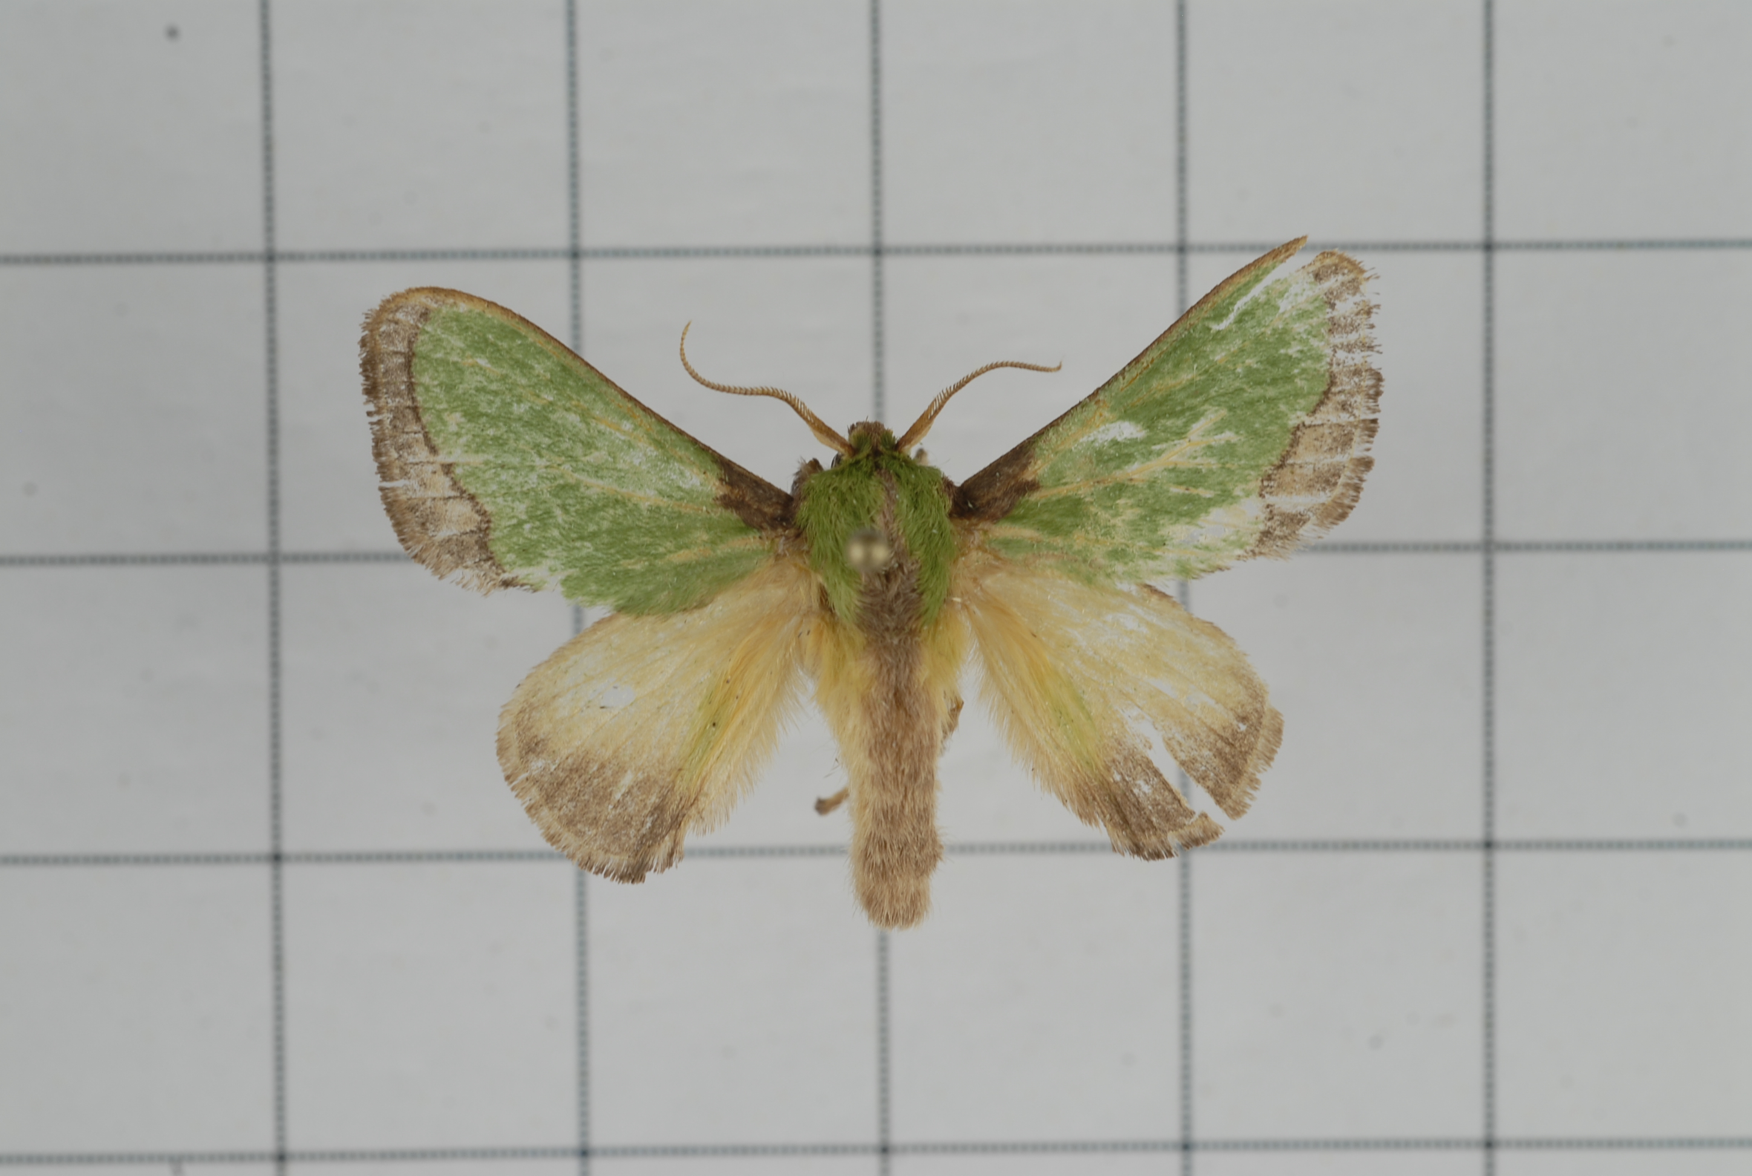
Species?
Parasa shirakii
